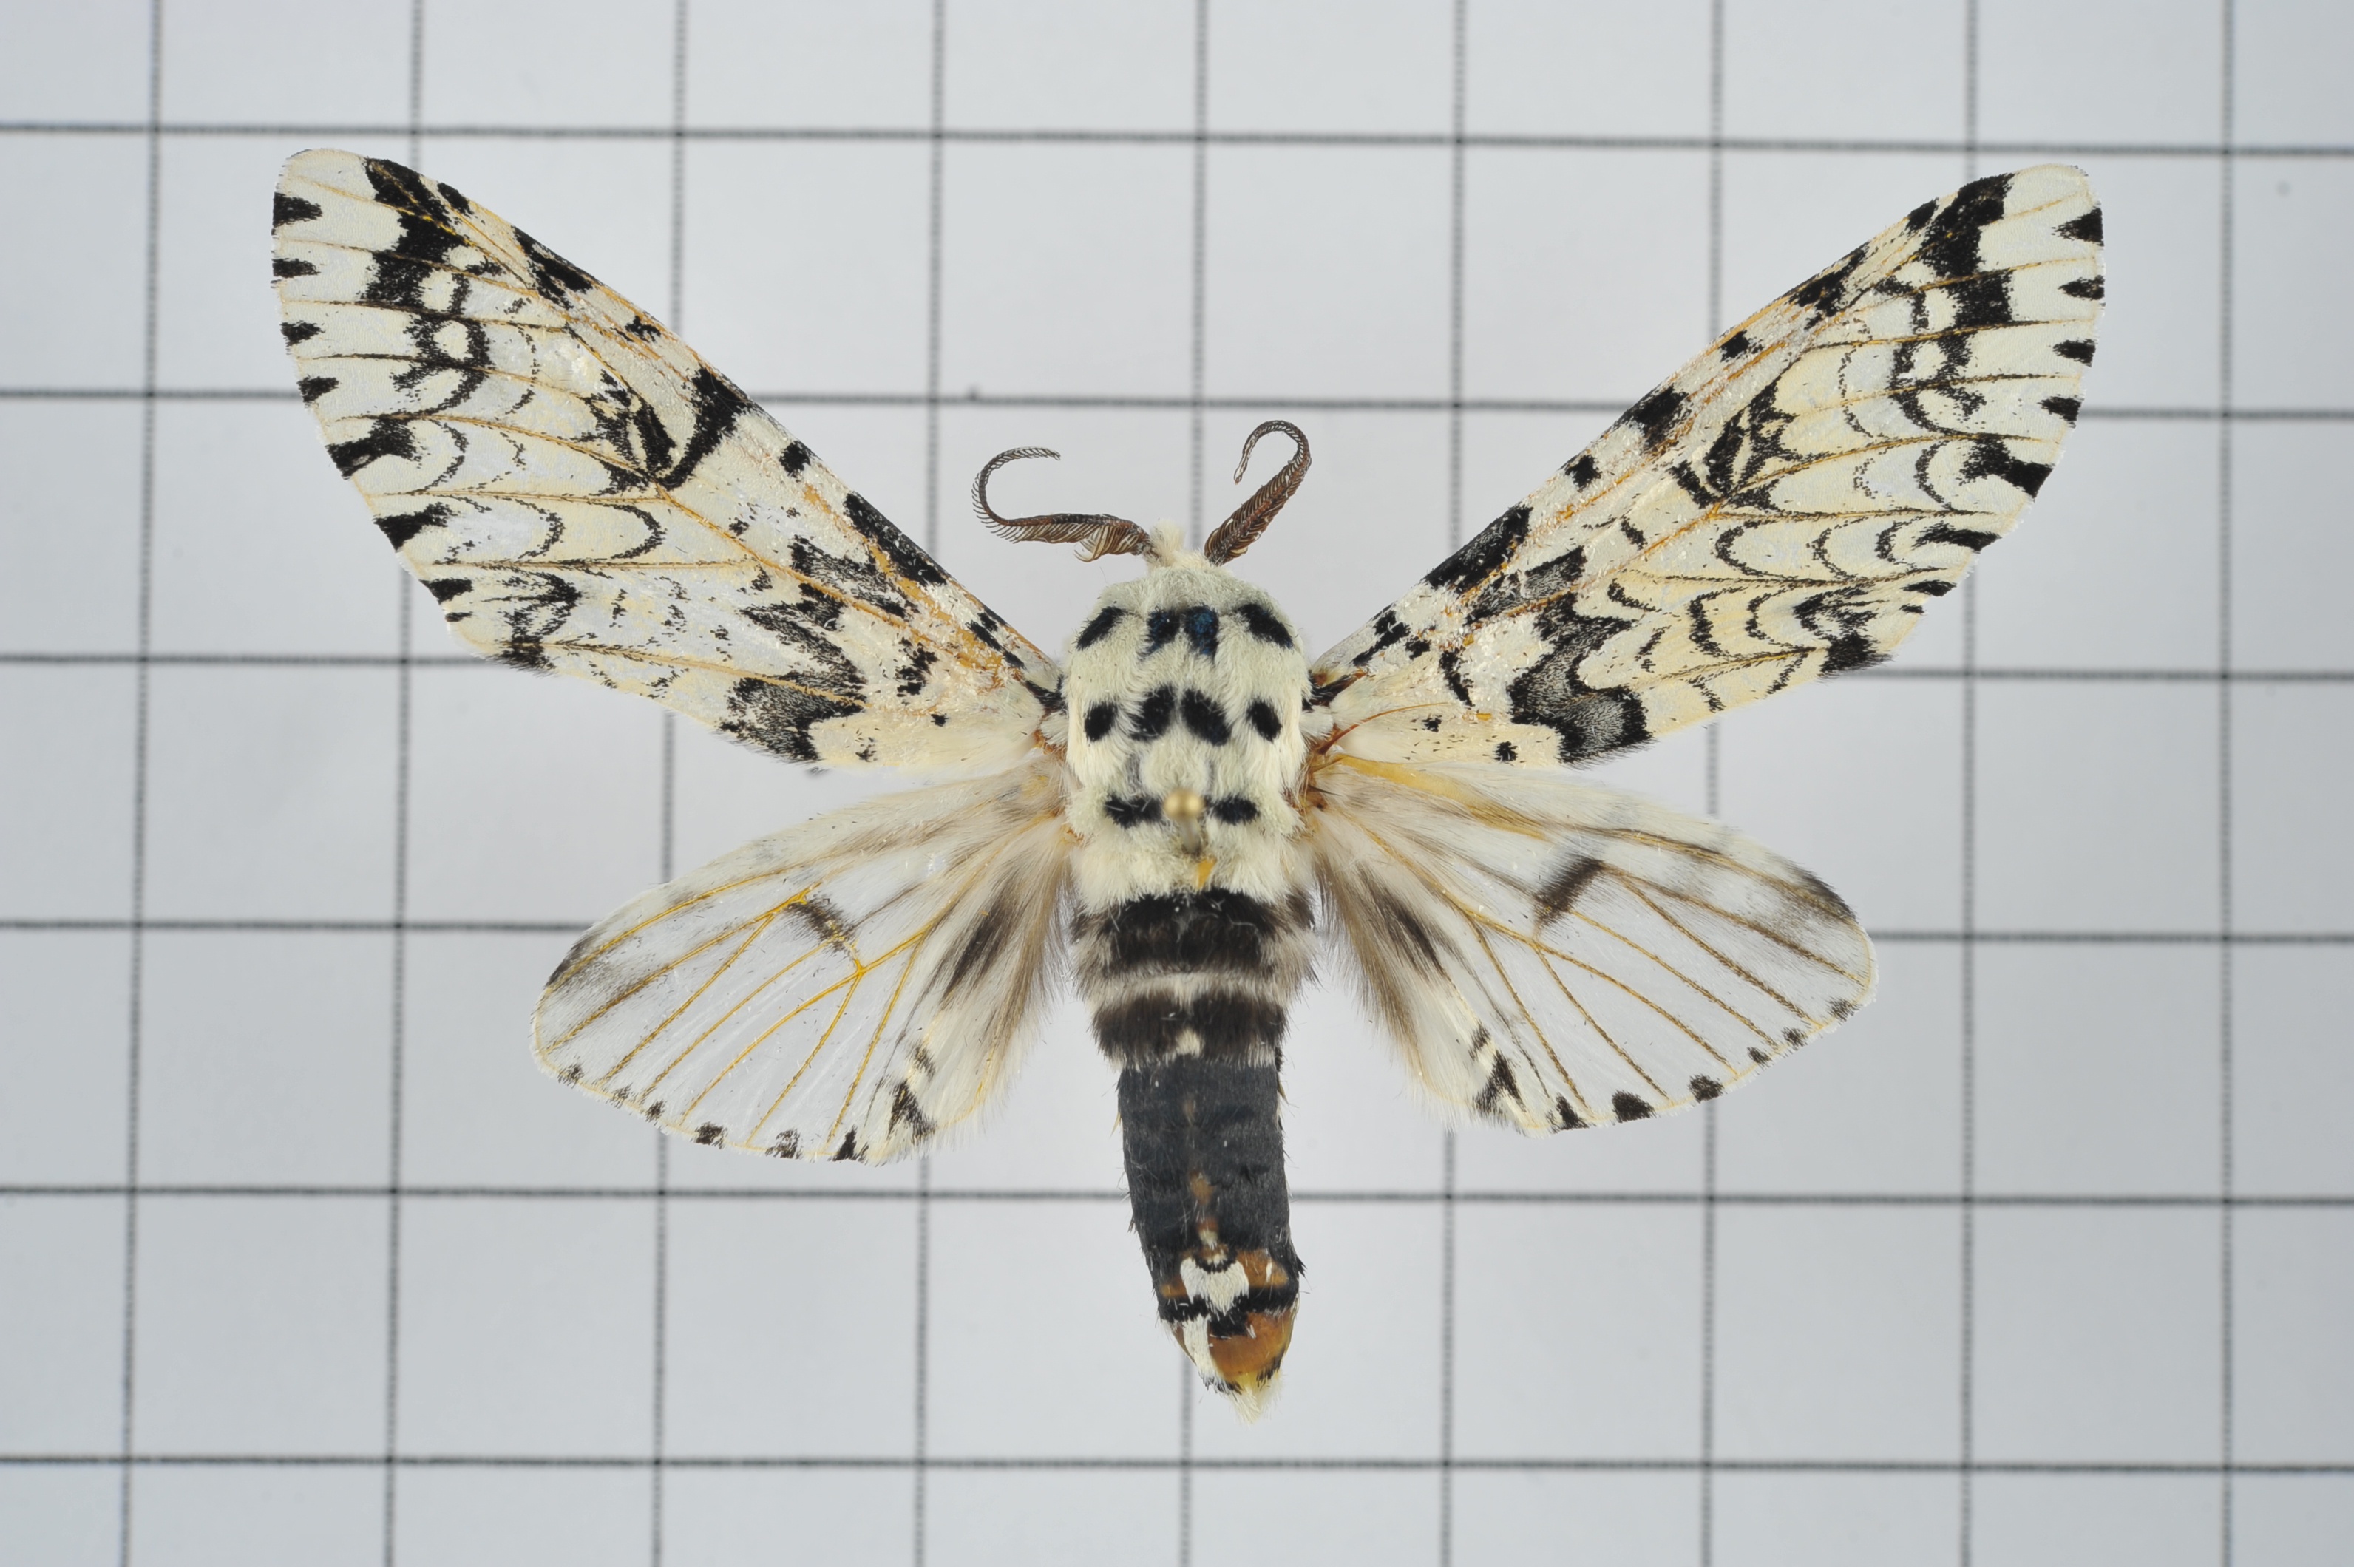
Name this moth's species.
Kamalia tattakana
